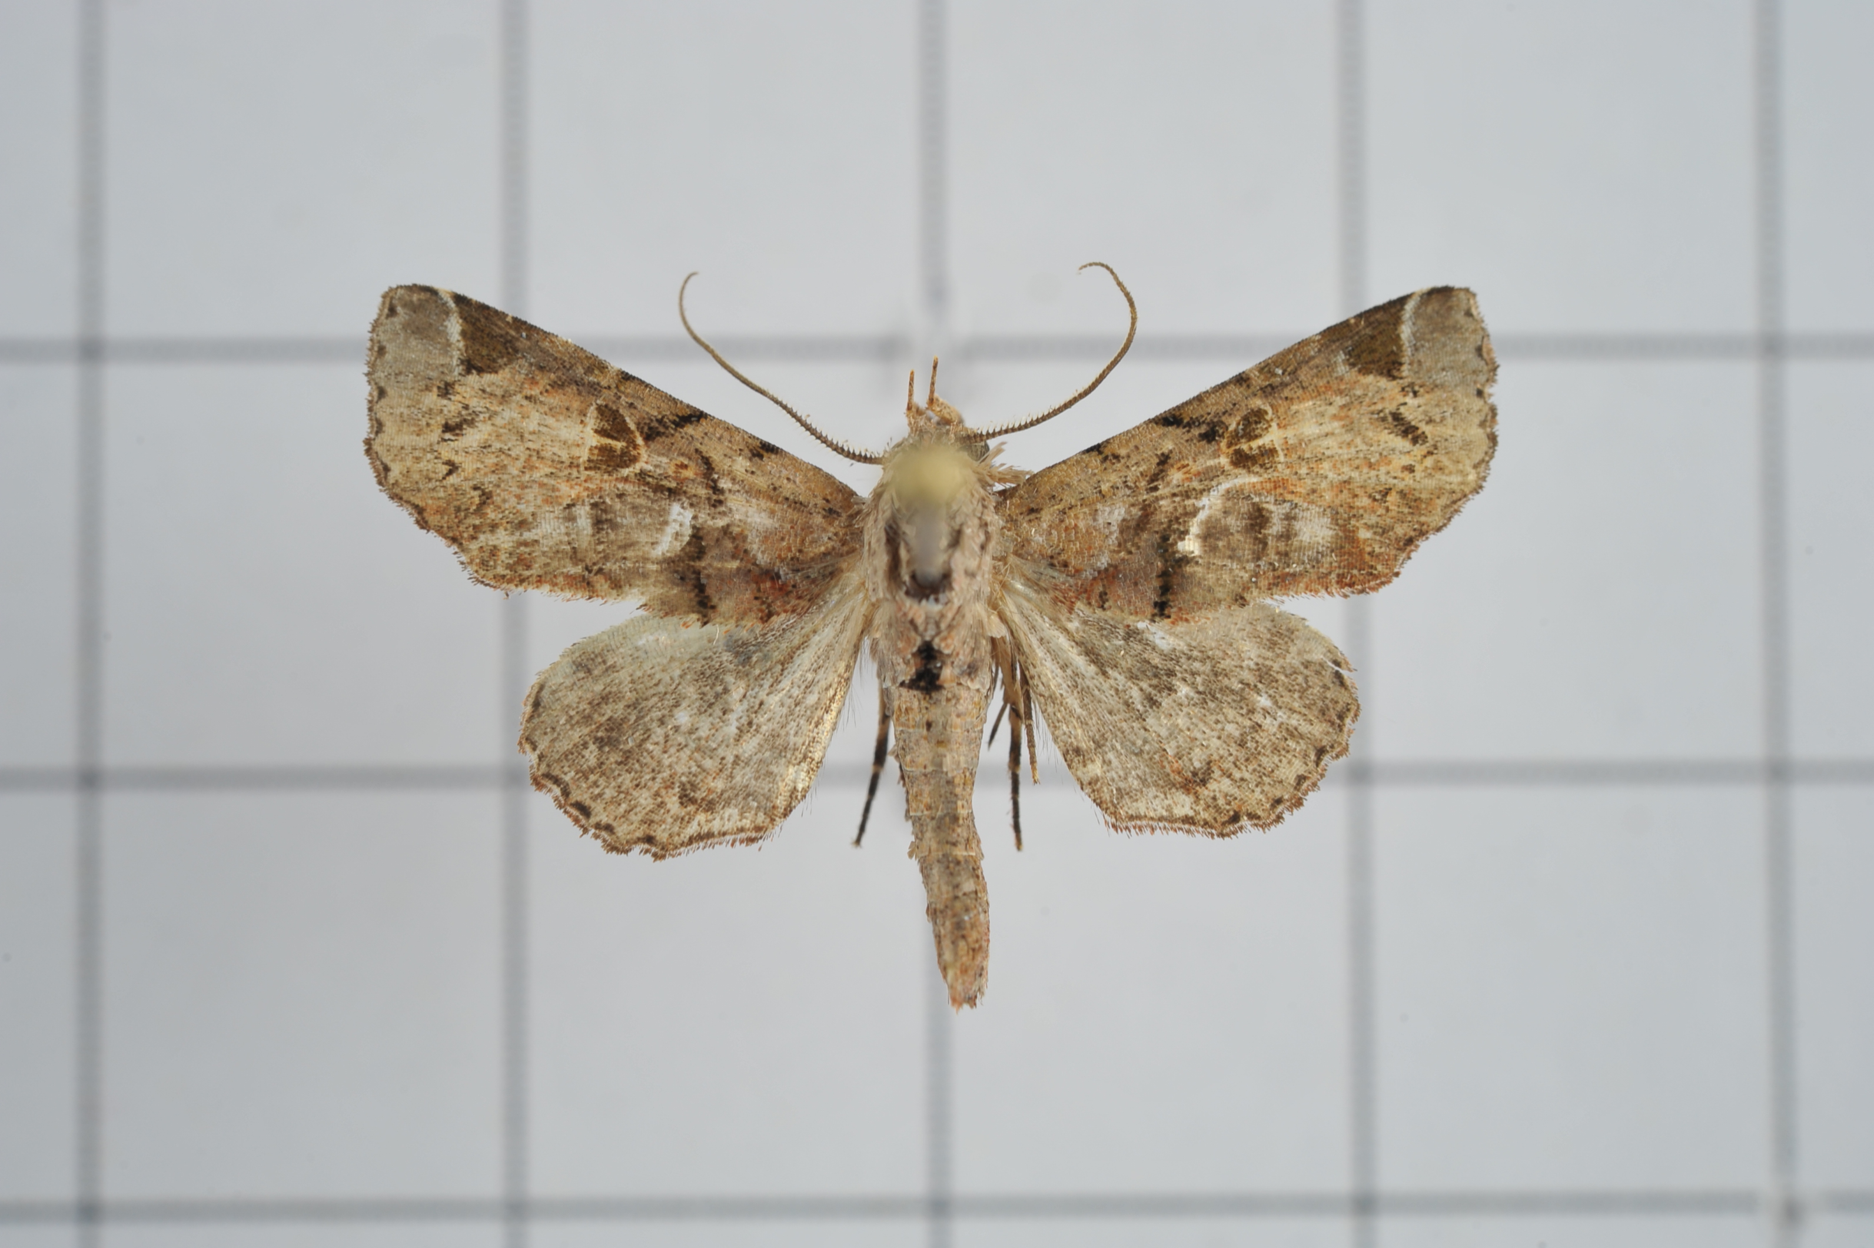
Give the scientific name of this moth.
Atacira affinis
